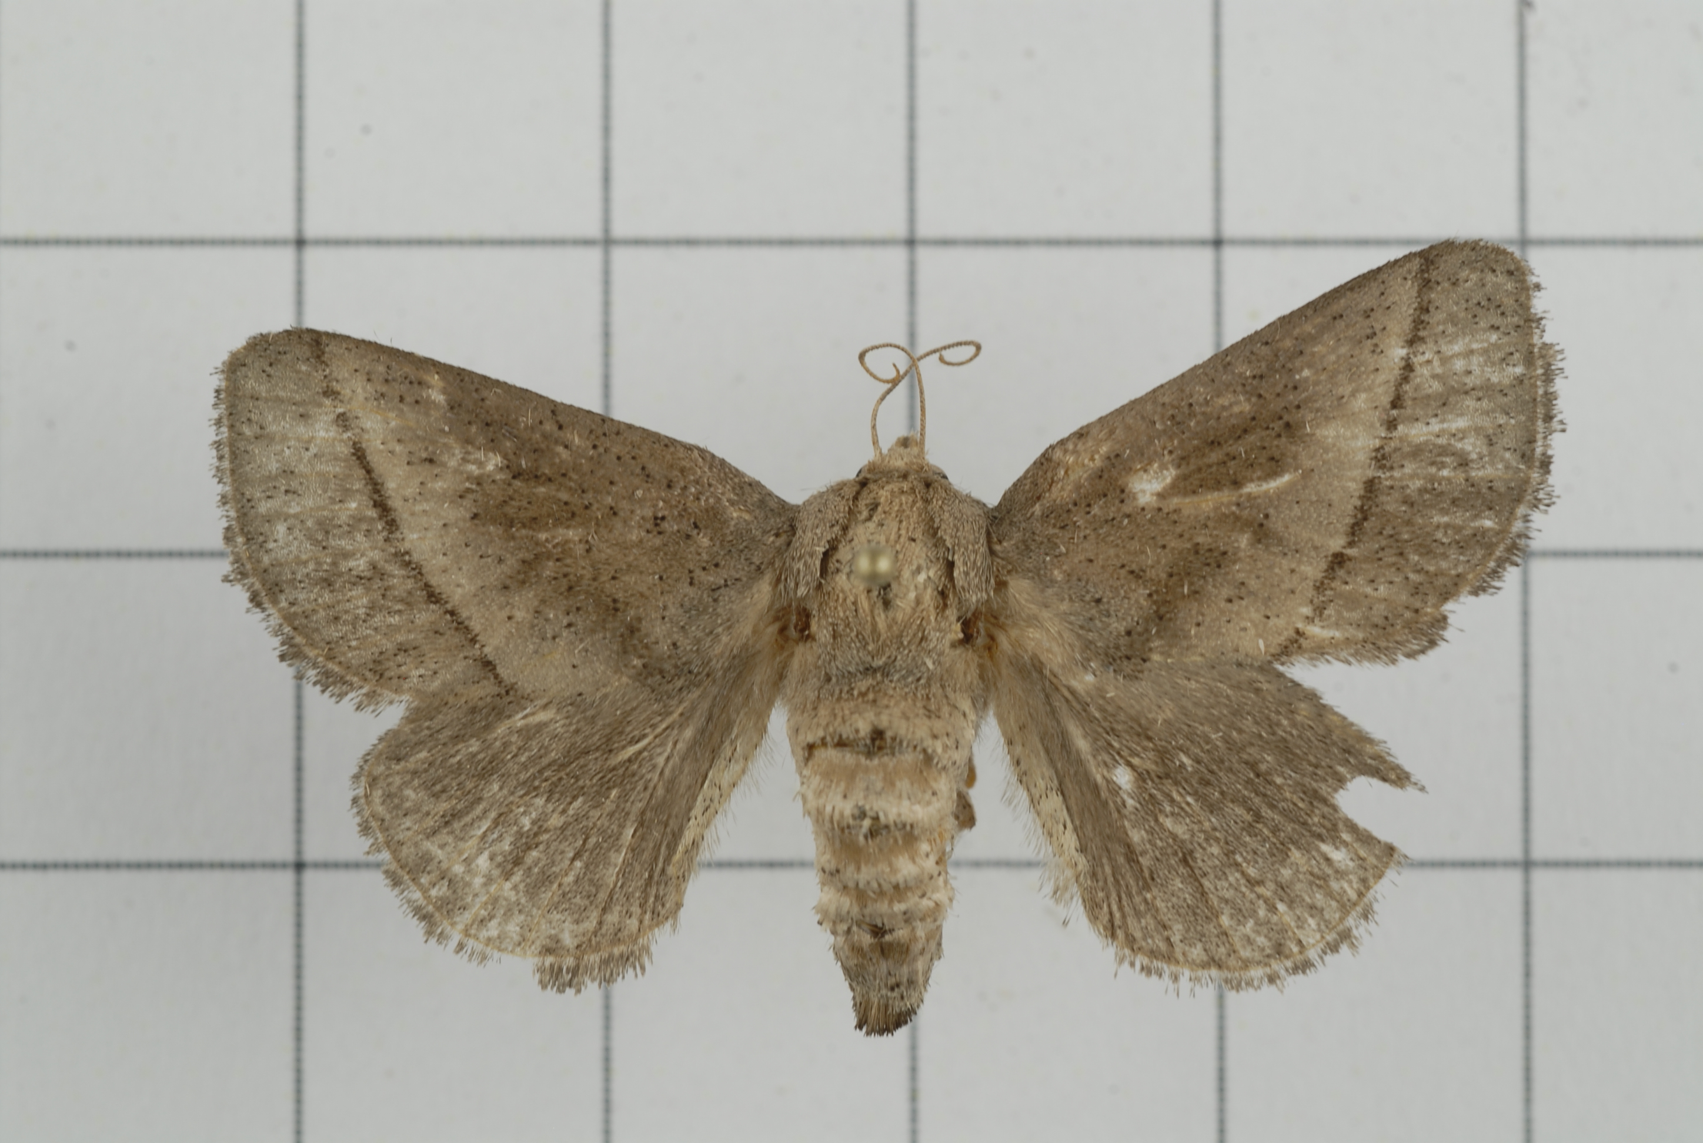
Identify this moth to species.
Thosea sinensis
